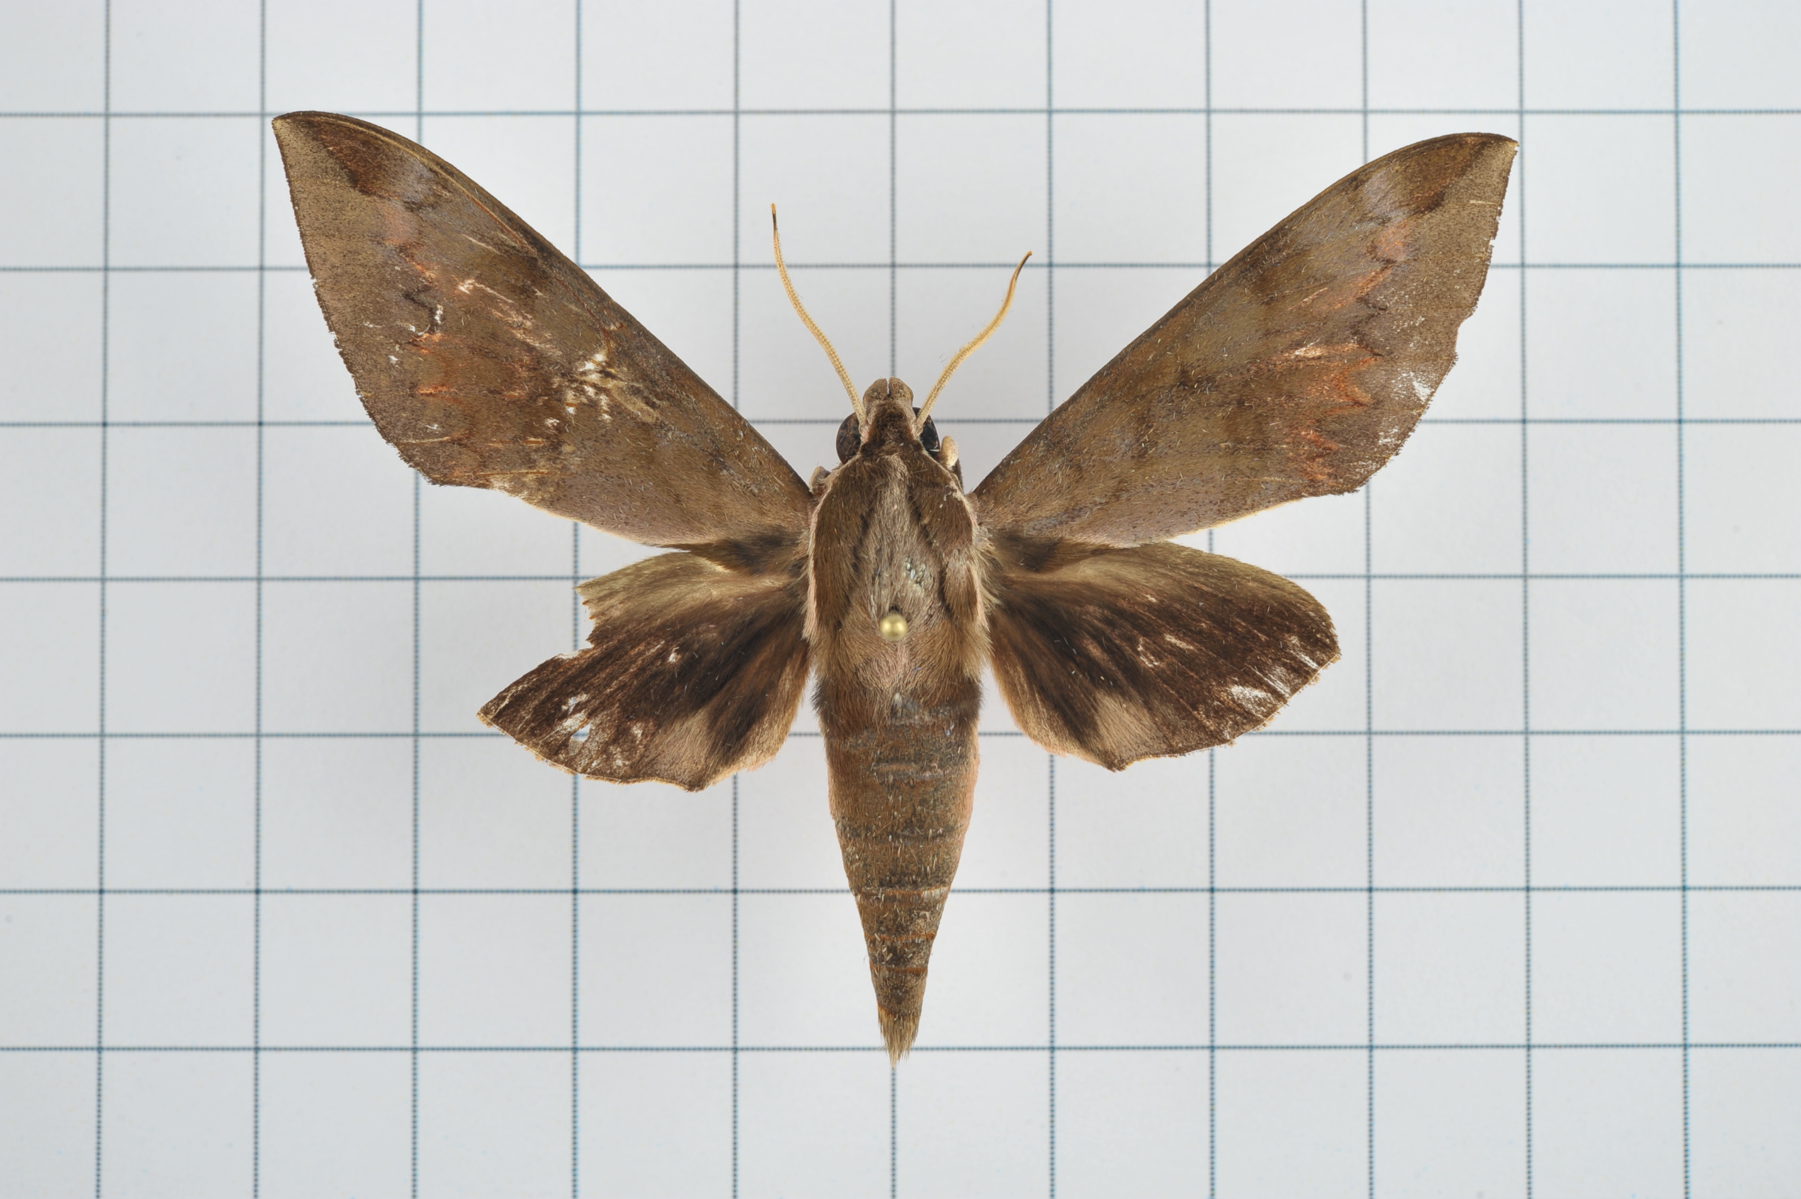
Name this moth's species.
Acosmerycoides harterti
